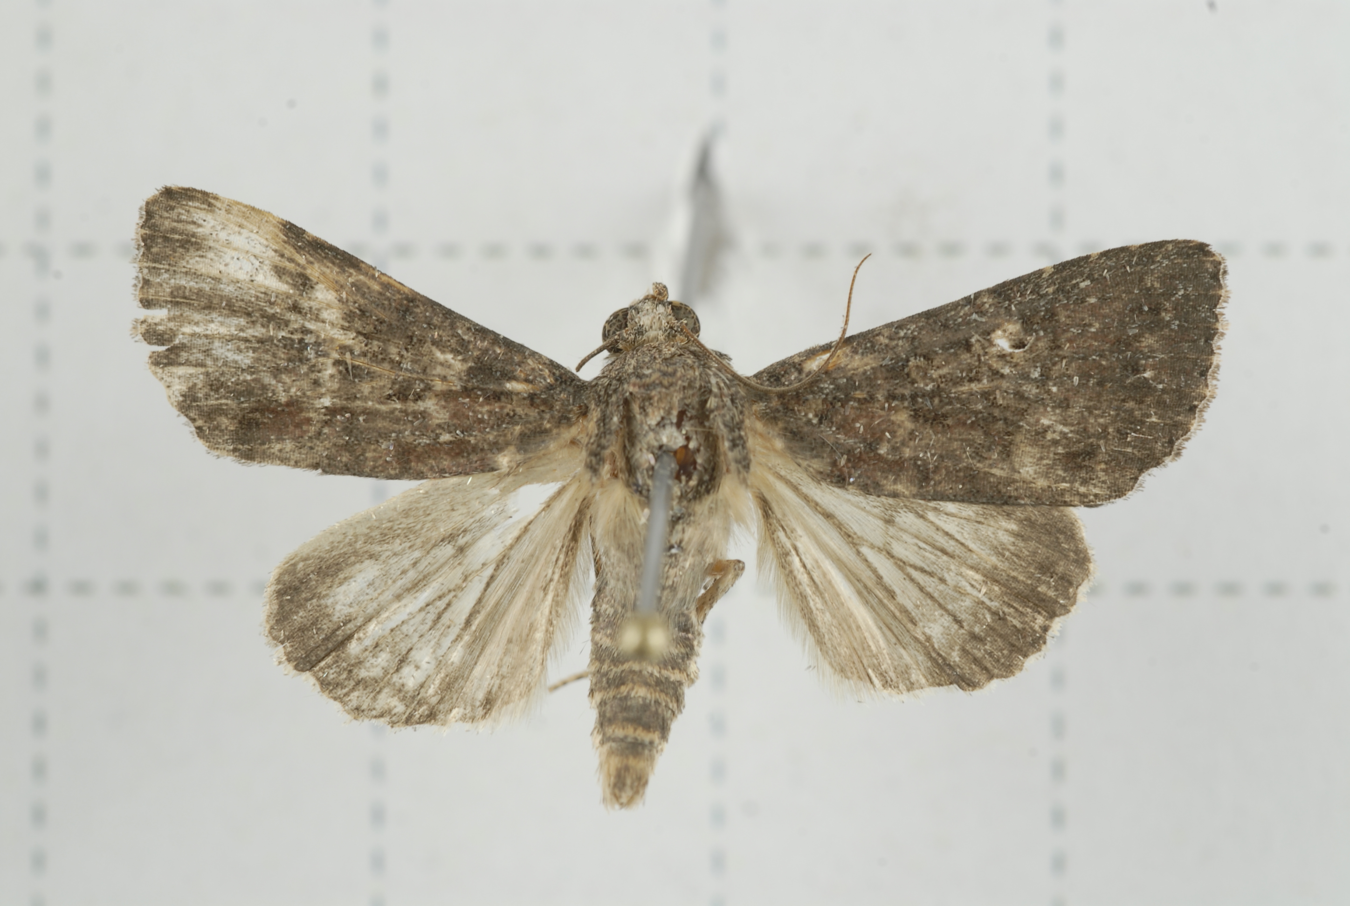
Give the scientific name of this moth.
Condica illecta
